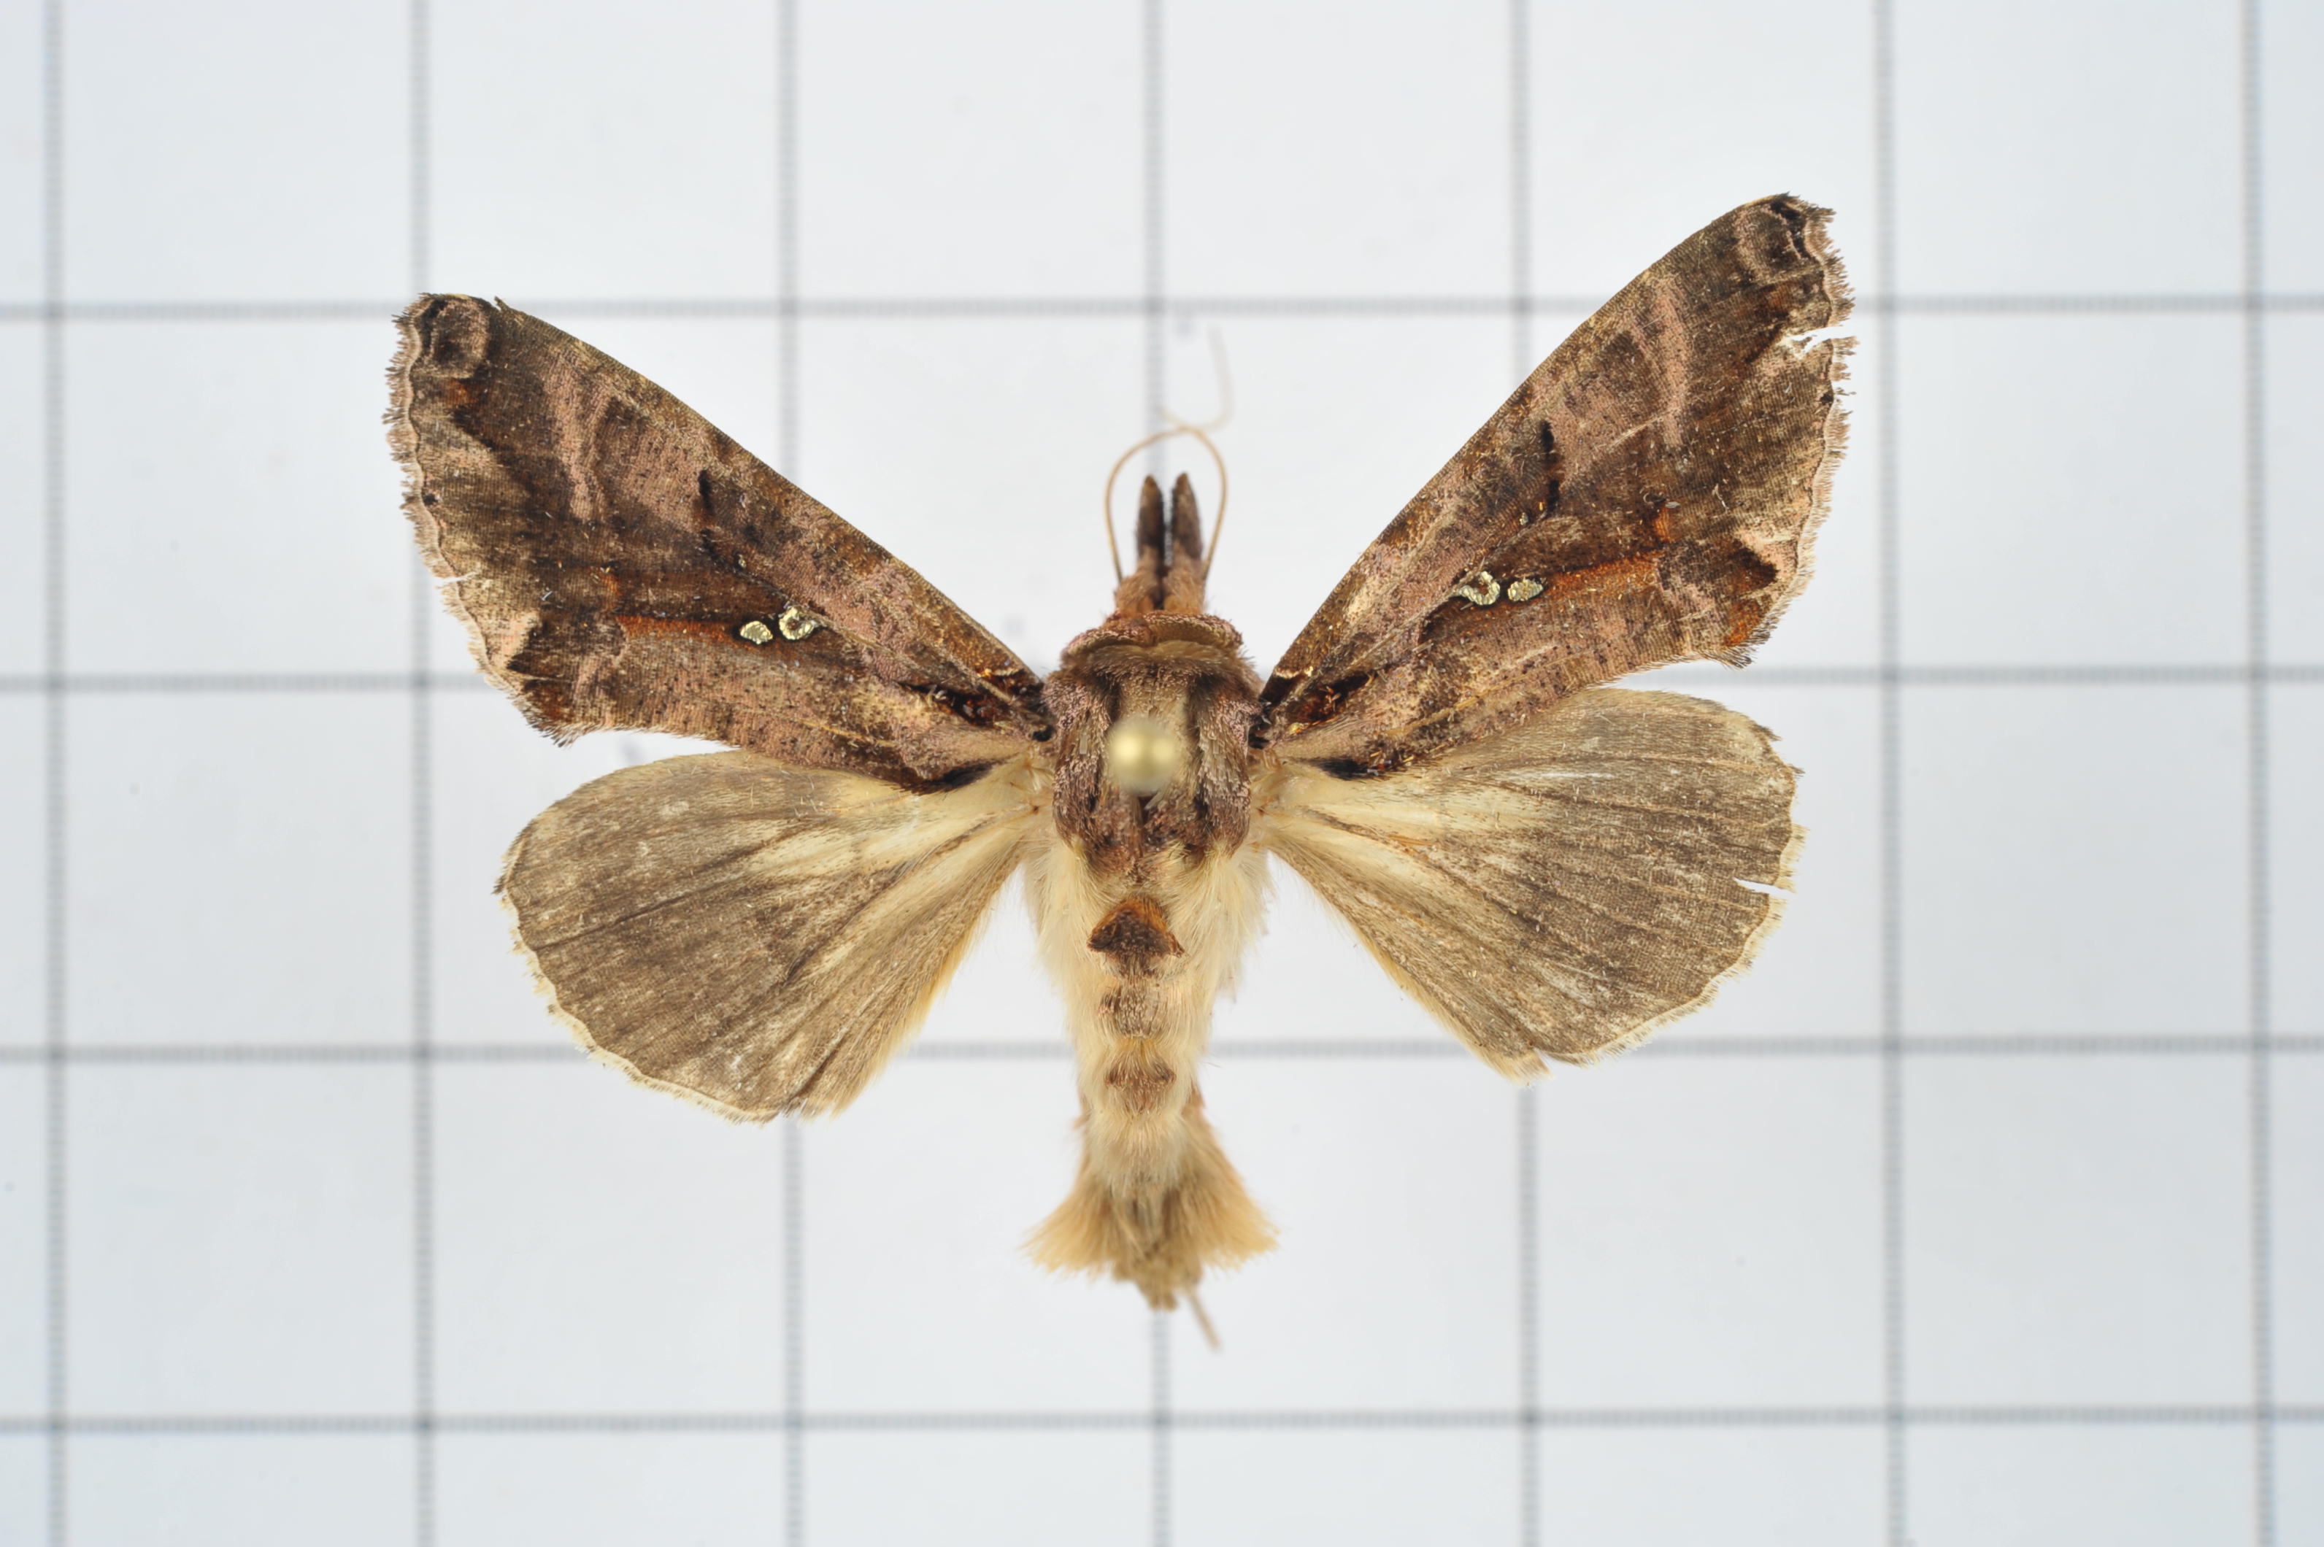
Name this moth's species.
Plusiopalpa adrasta shisa
